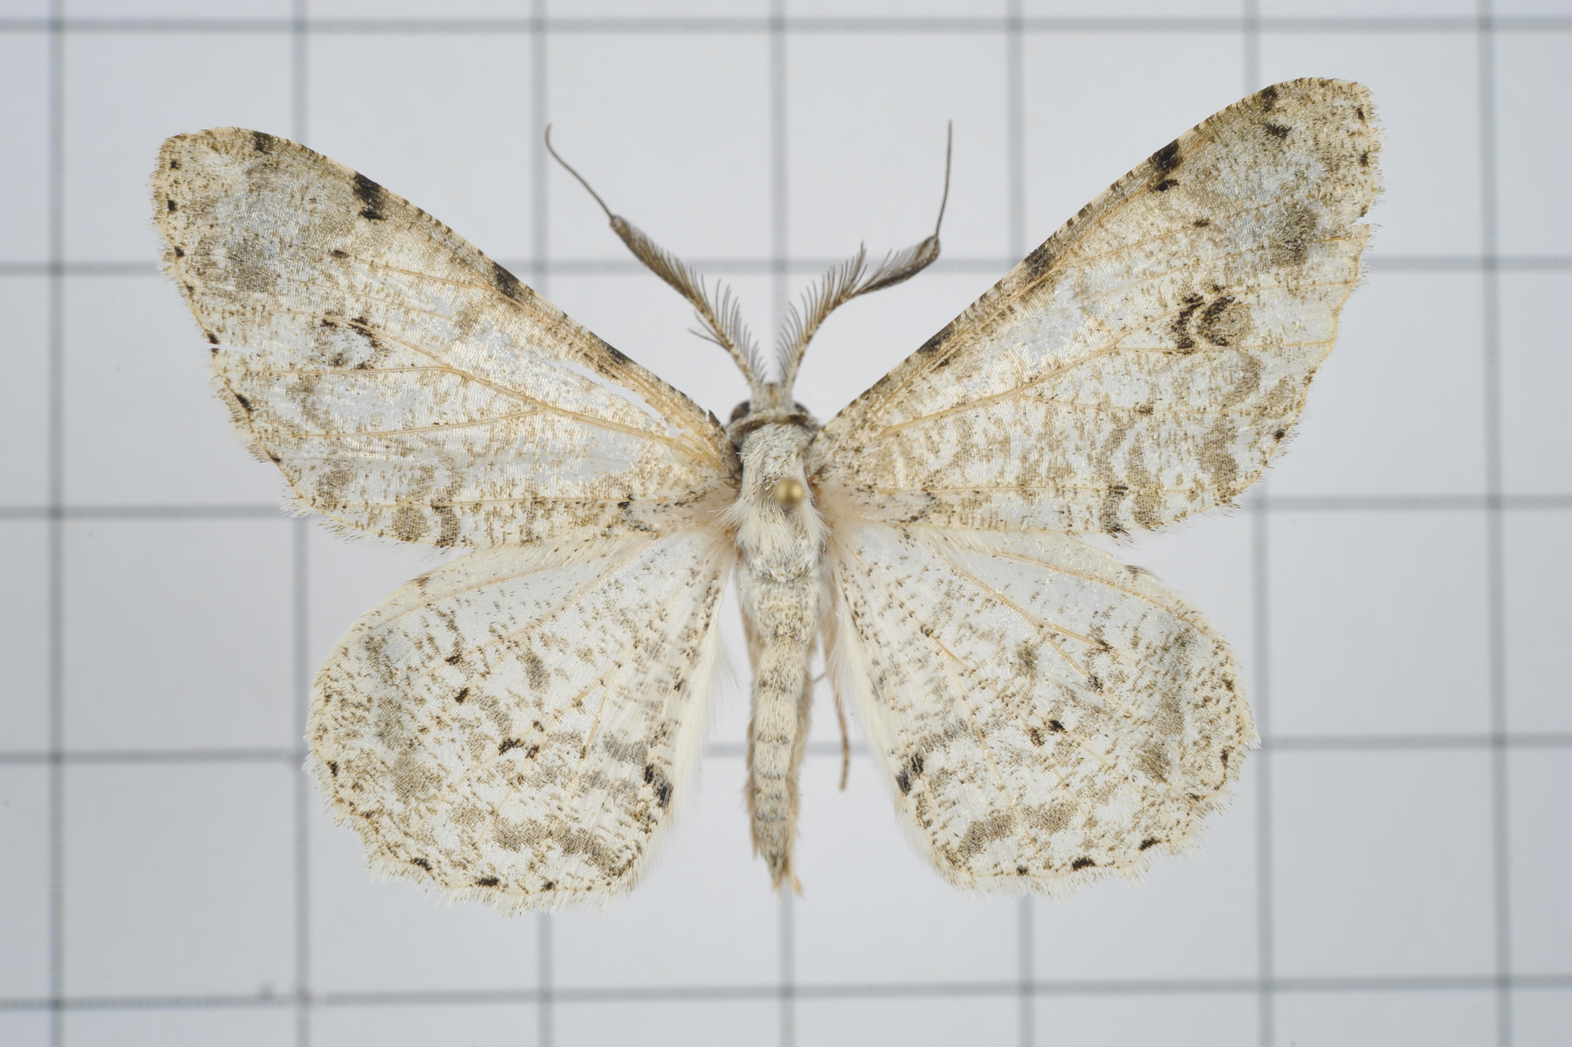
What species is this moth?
Lassaba parvalbidaria parvalbidaria
